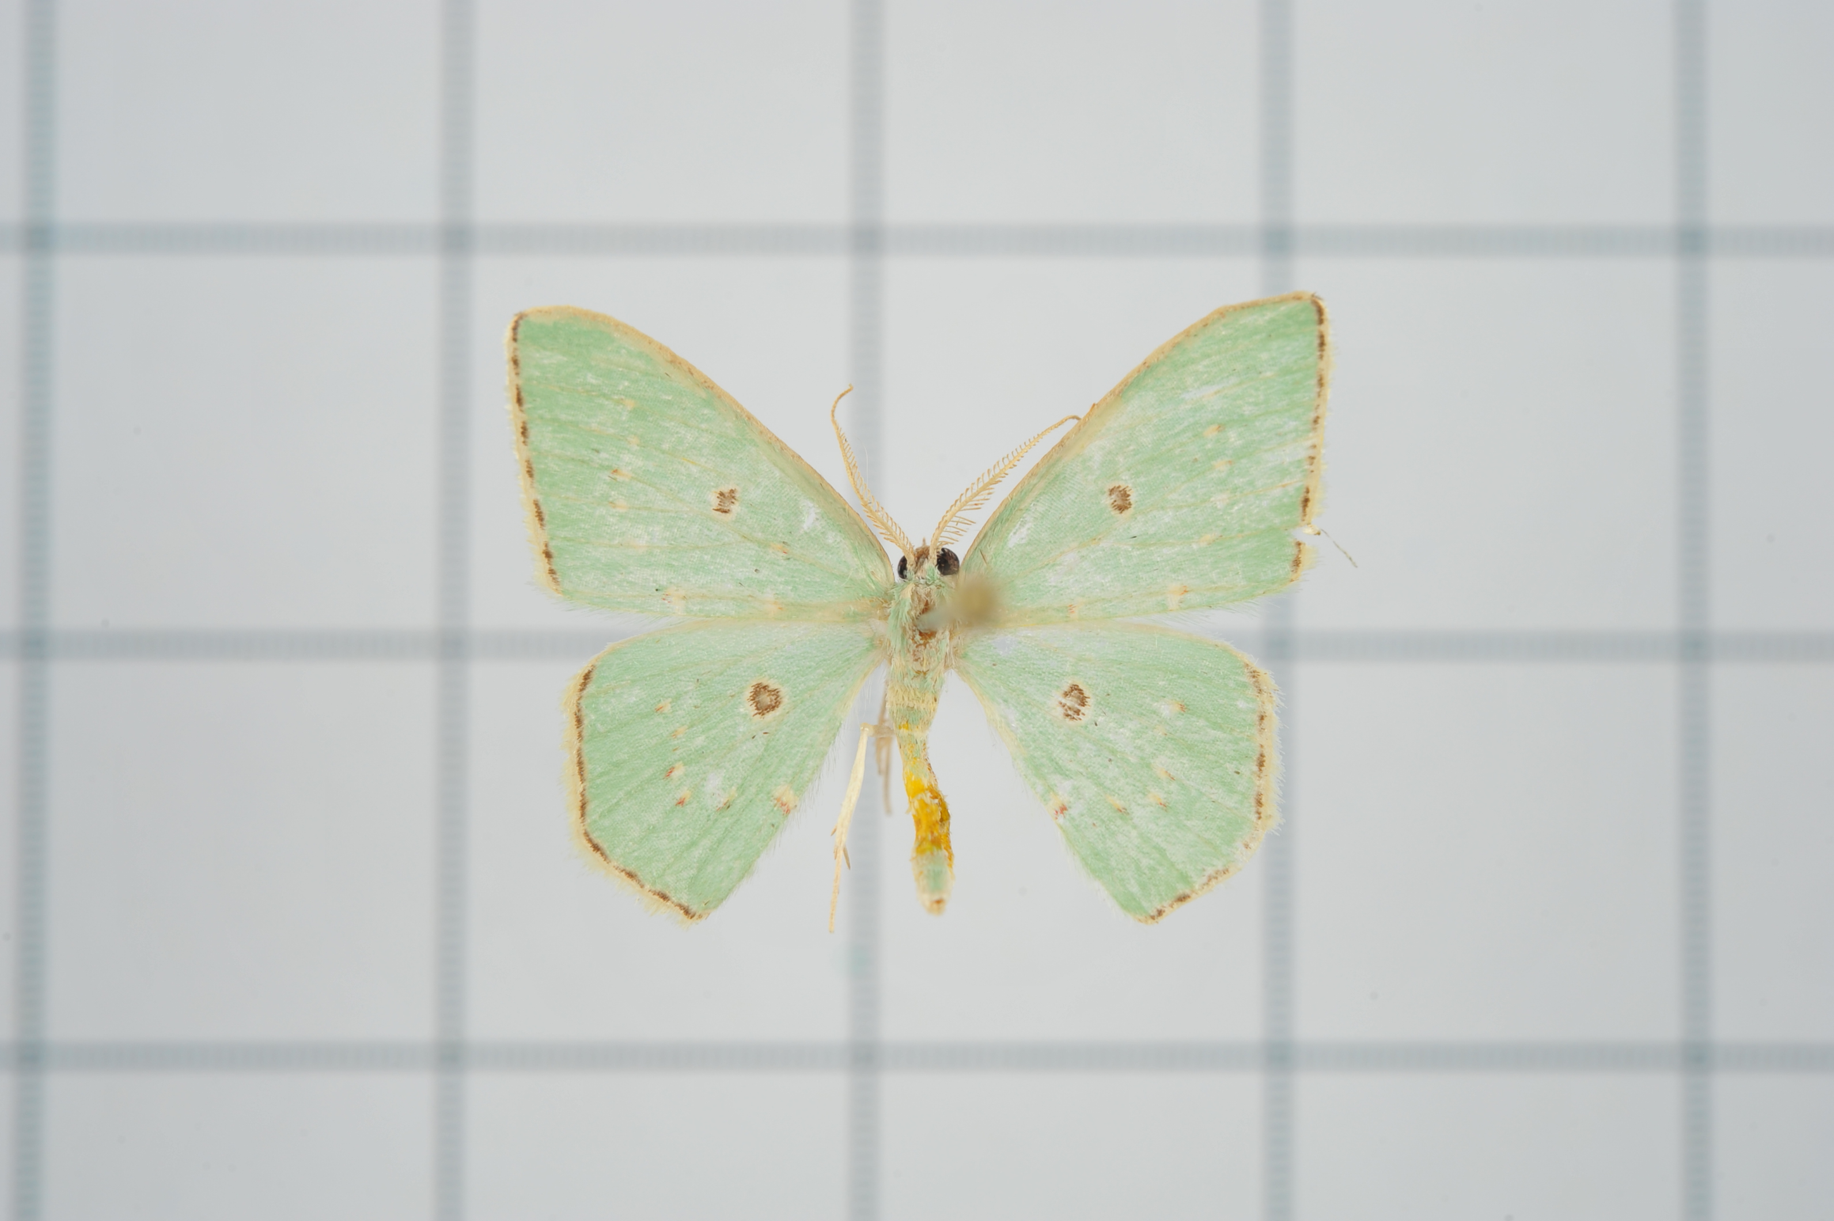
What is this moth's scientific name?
Comostola enodata
